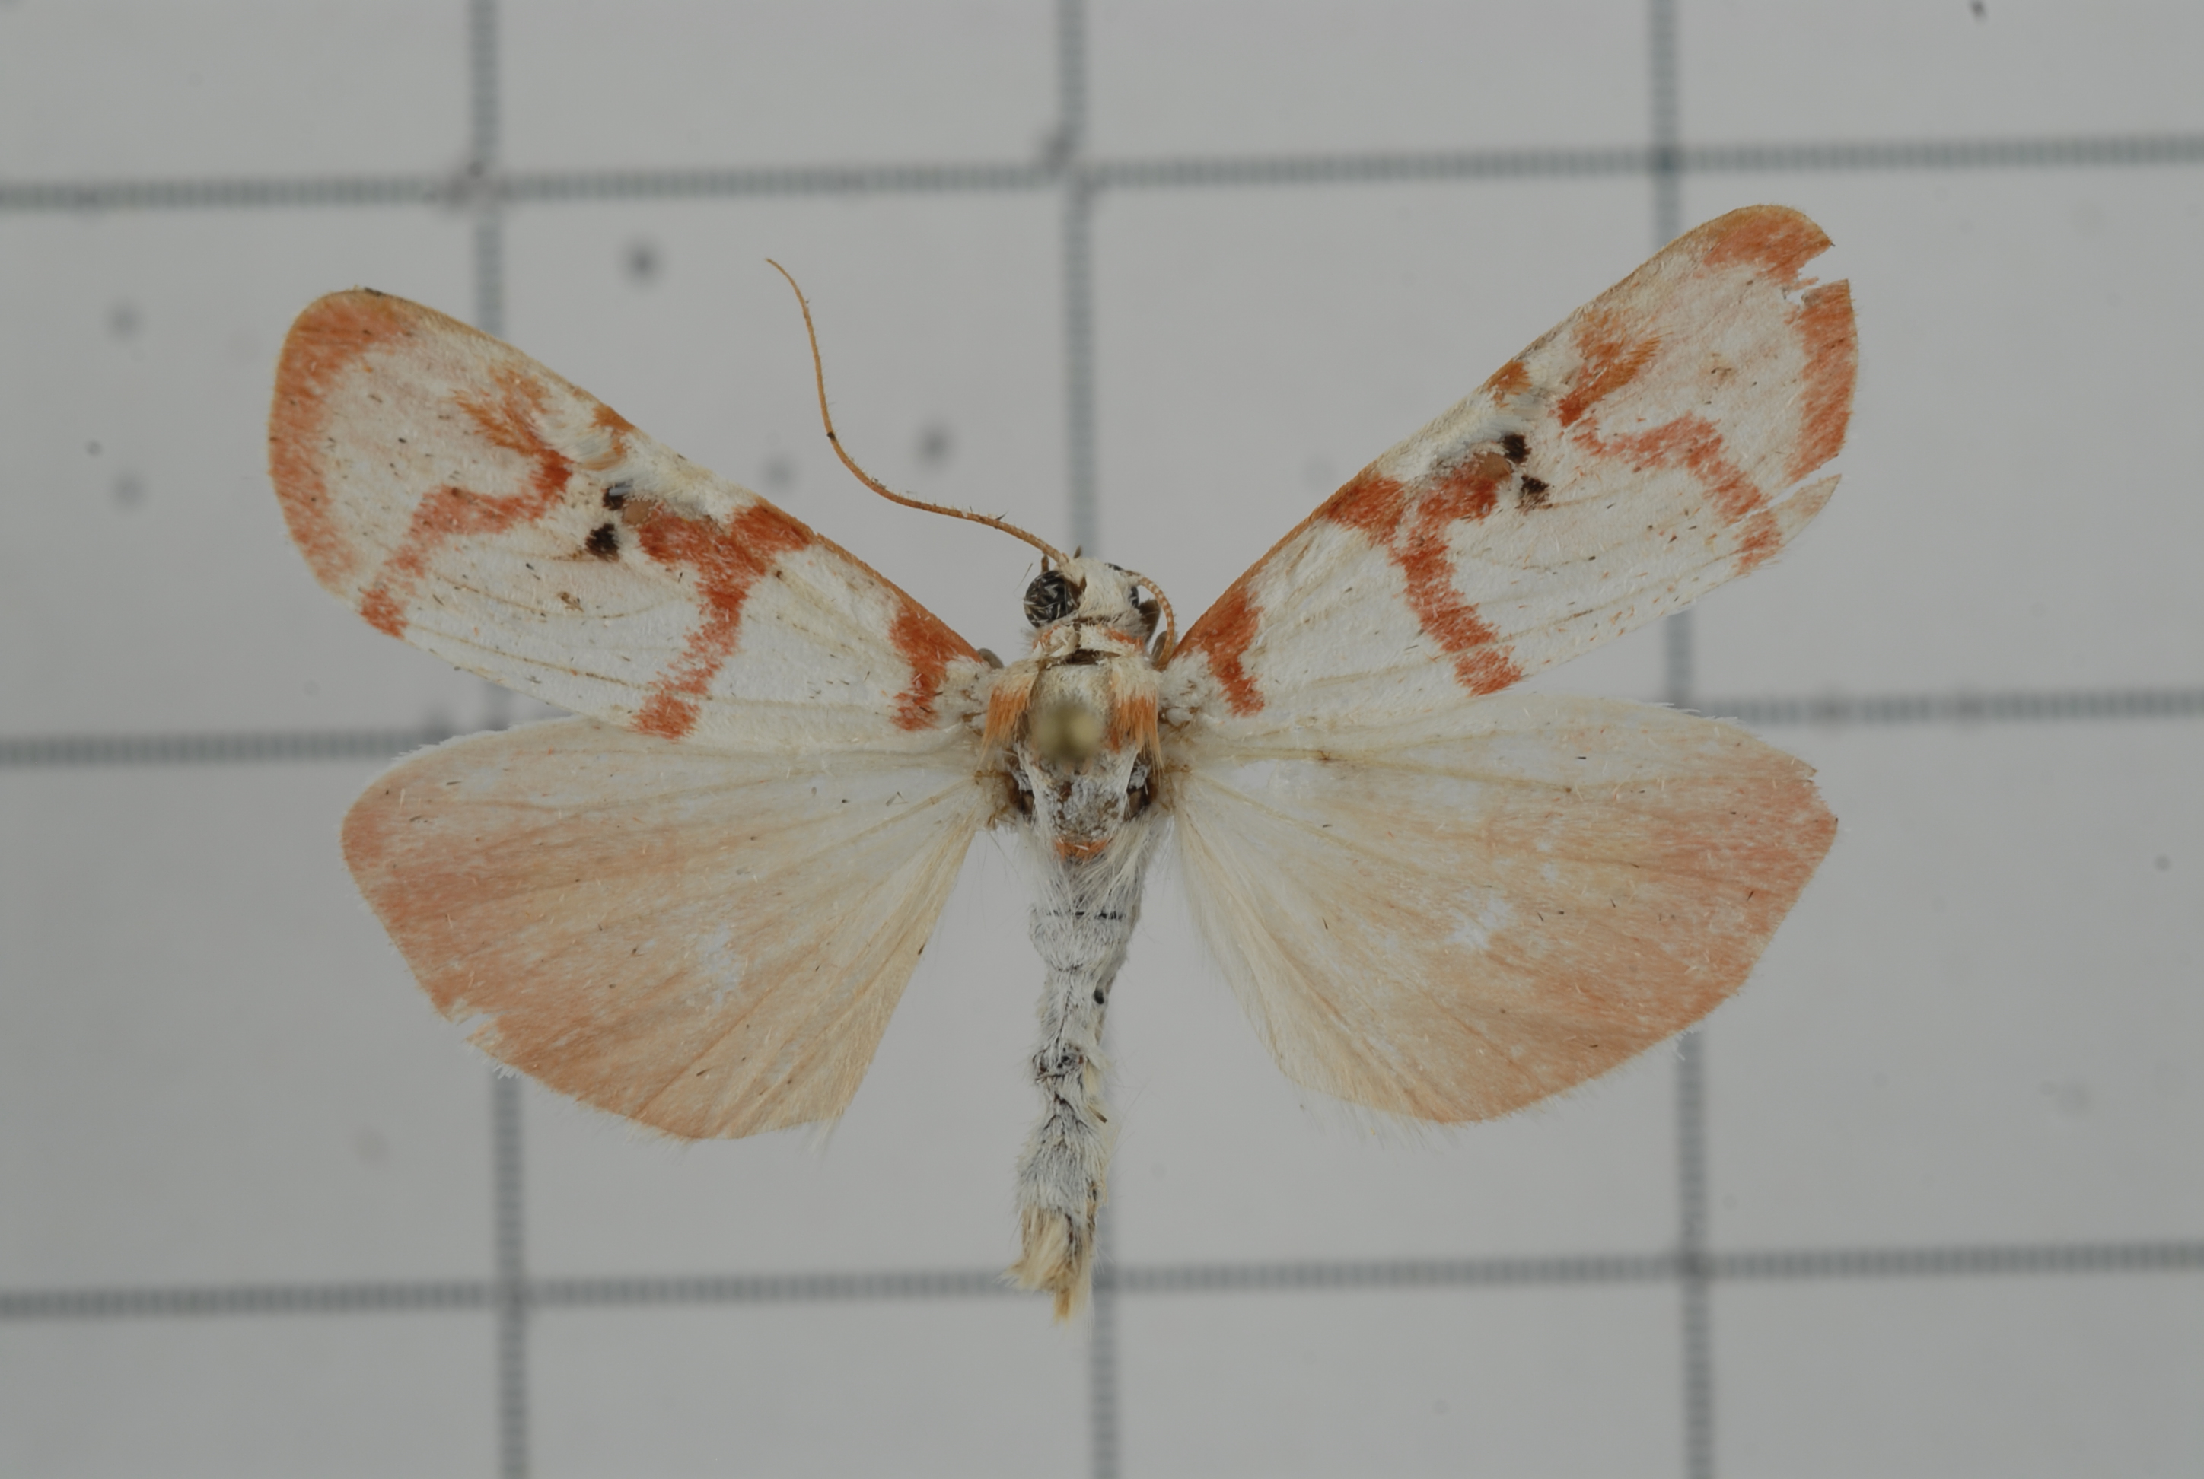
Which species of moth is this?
Cyana hamata hamata
